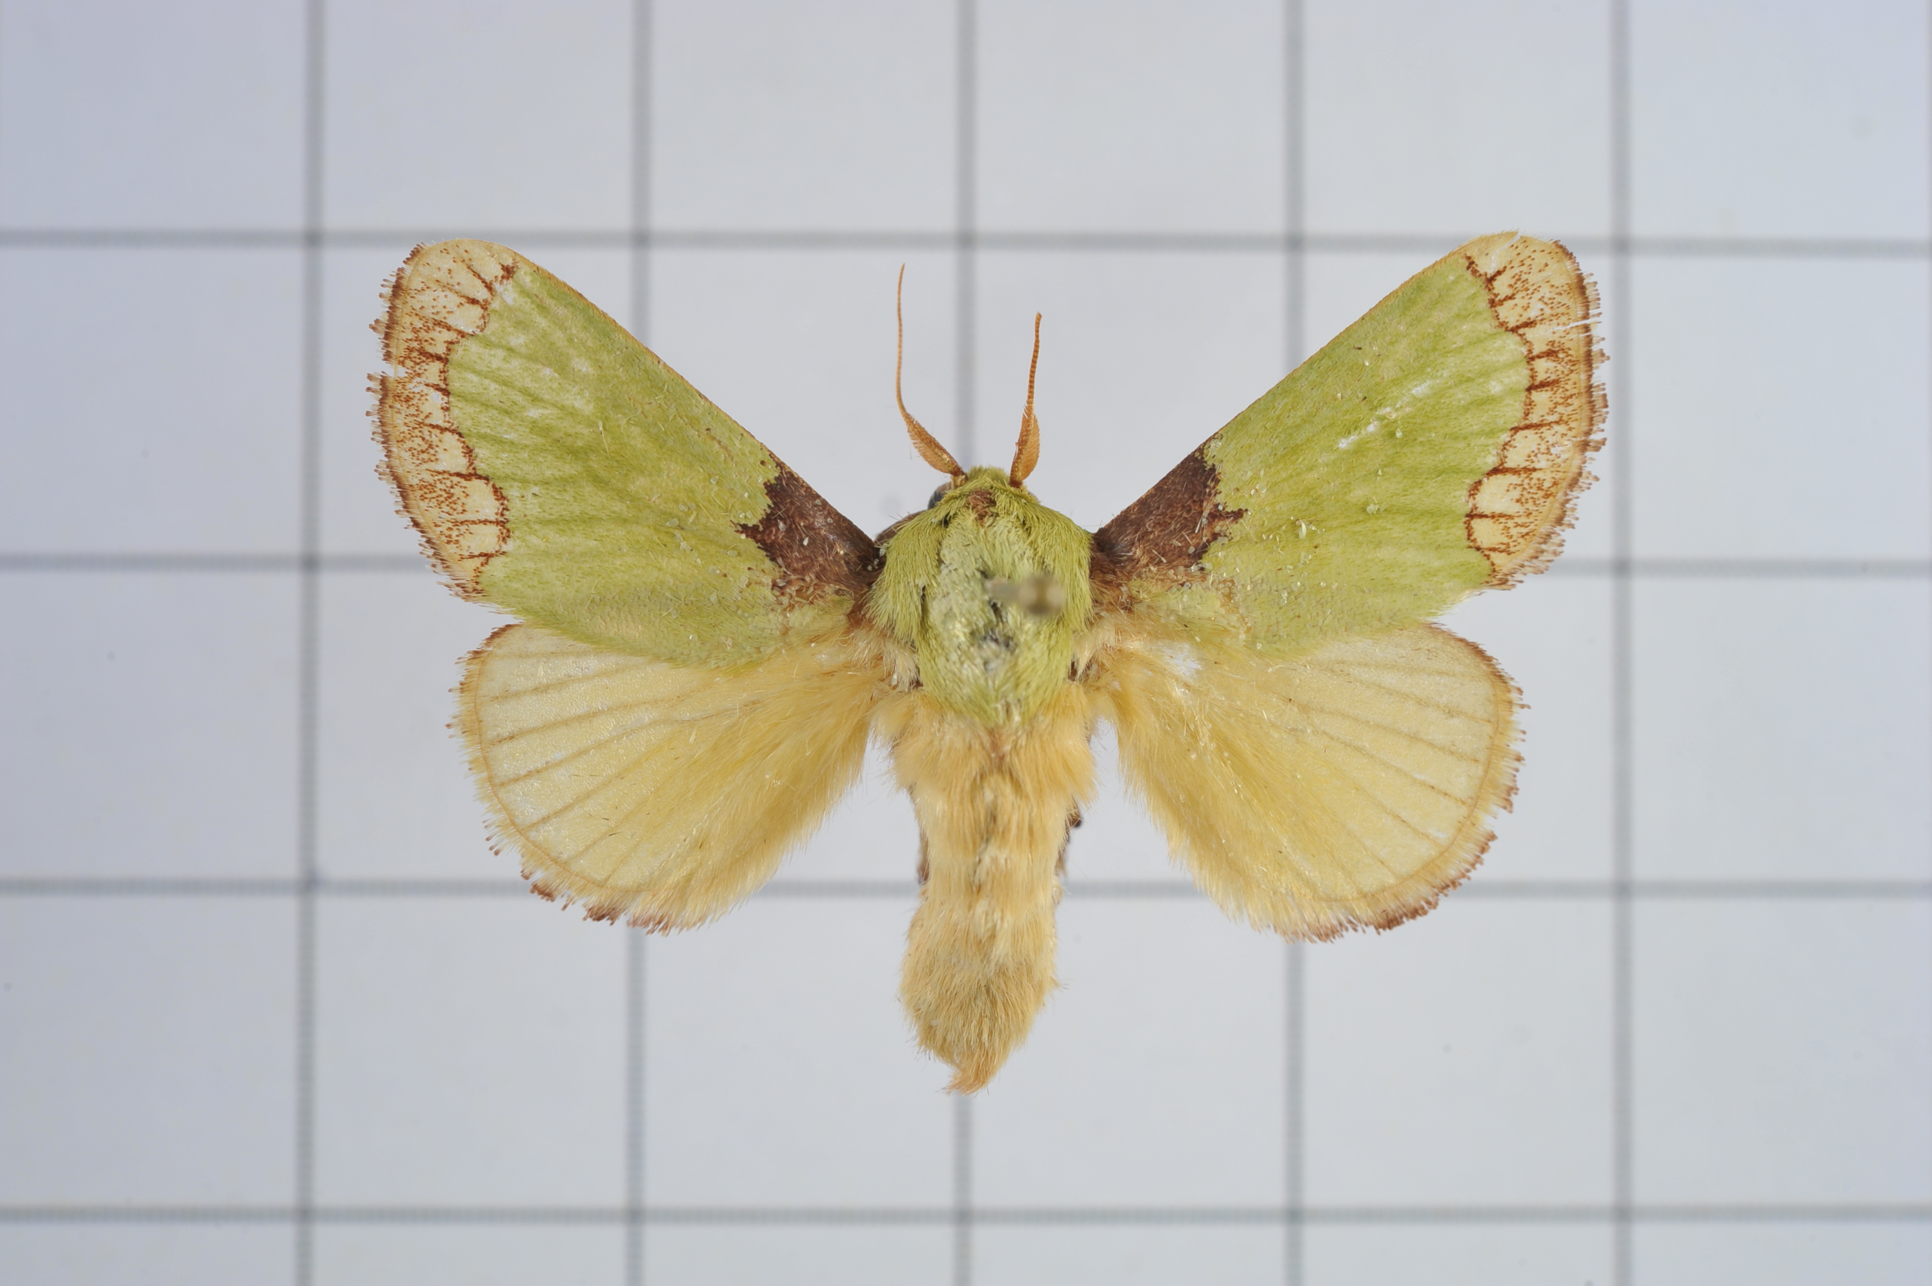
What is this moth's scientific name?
Parasa consocia
